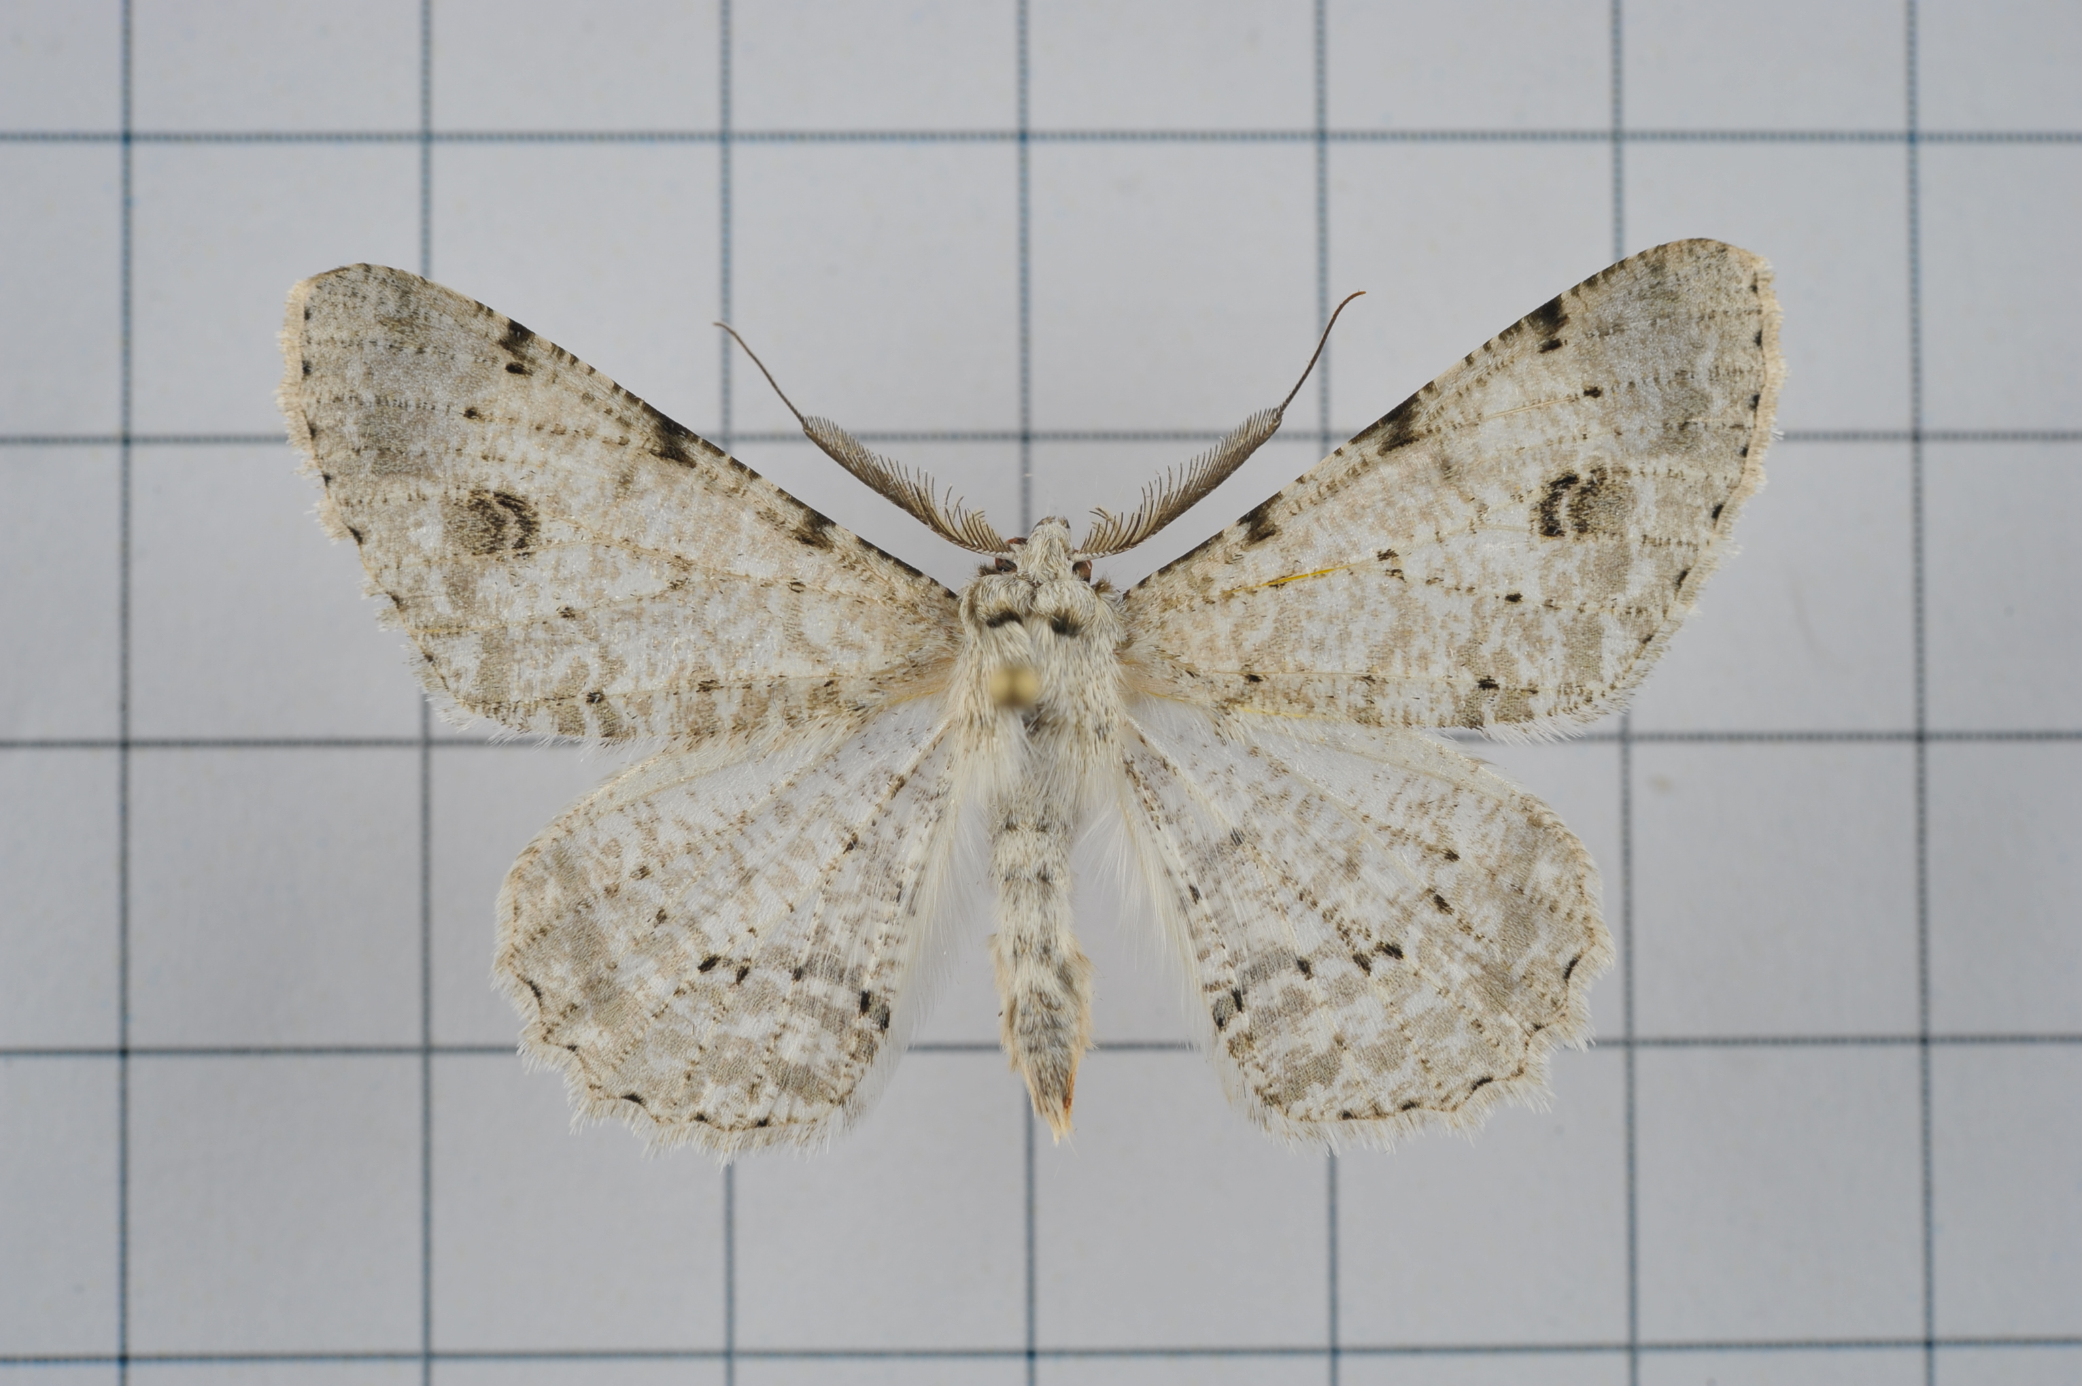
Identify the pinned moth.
Lassaba parvalbidaria parvalbidaria
